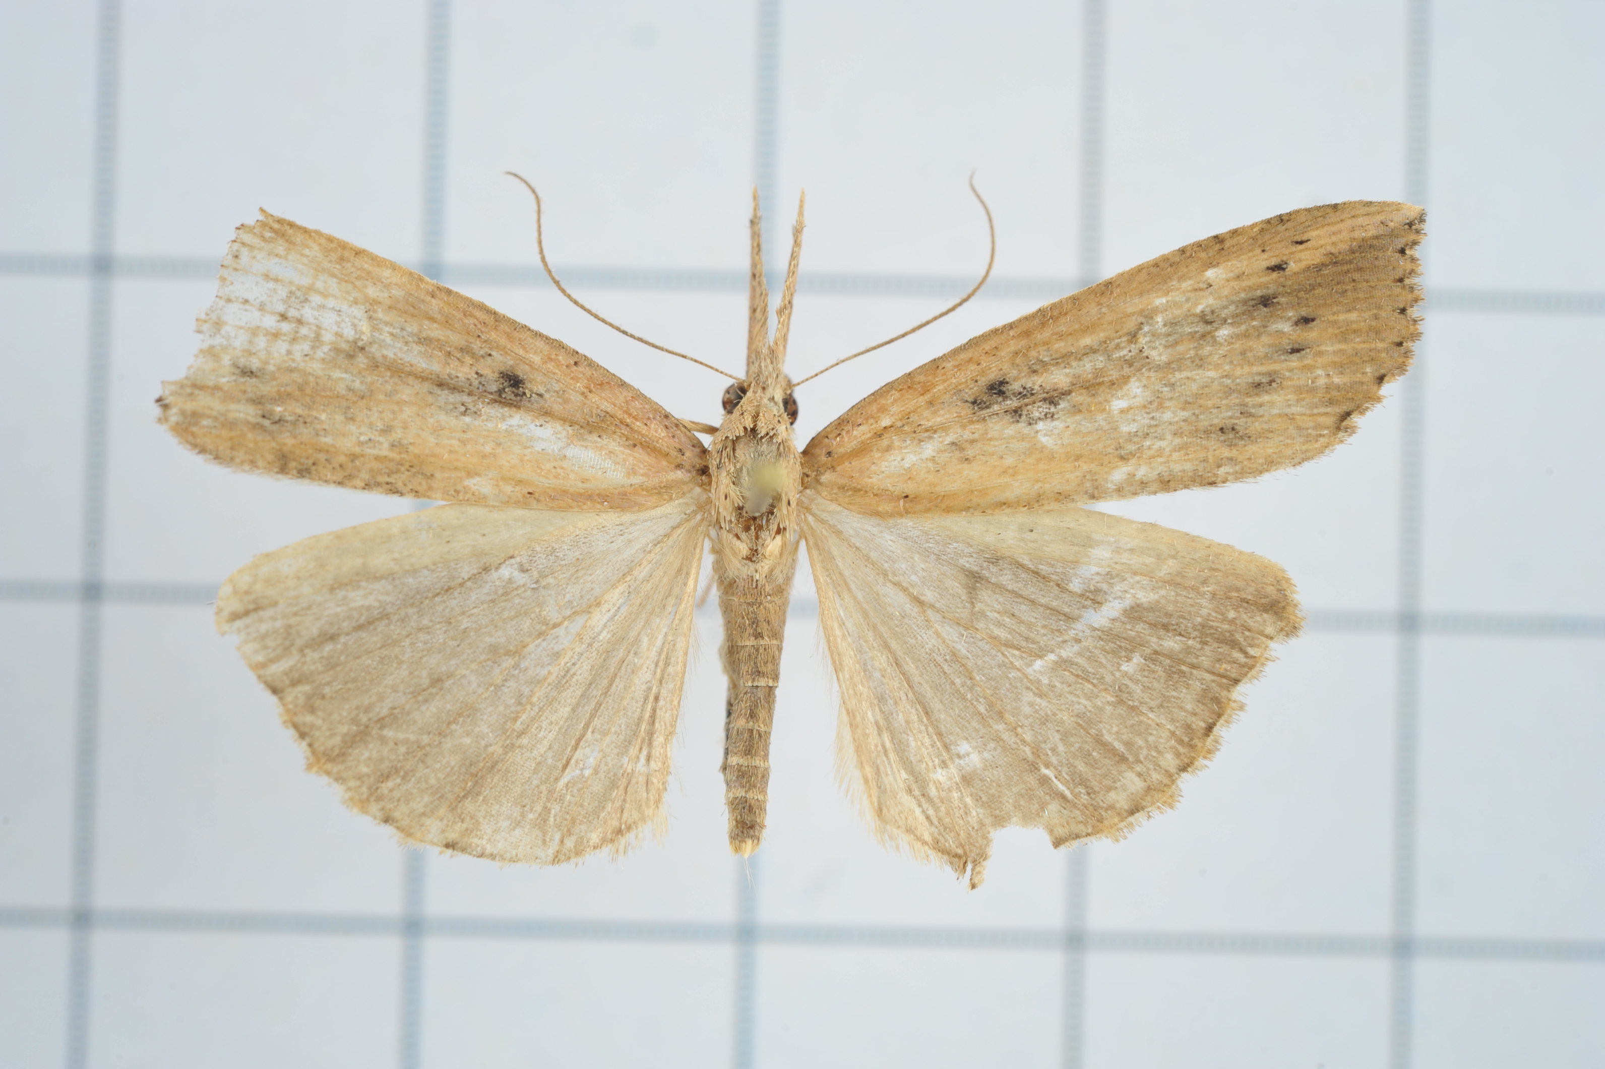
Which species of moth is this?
Hypena longipennis
